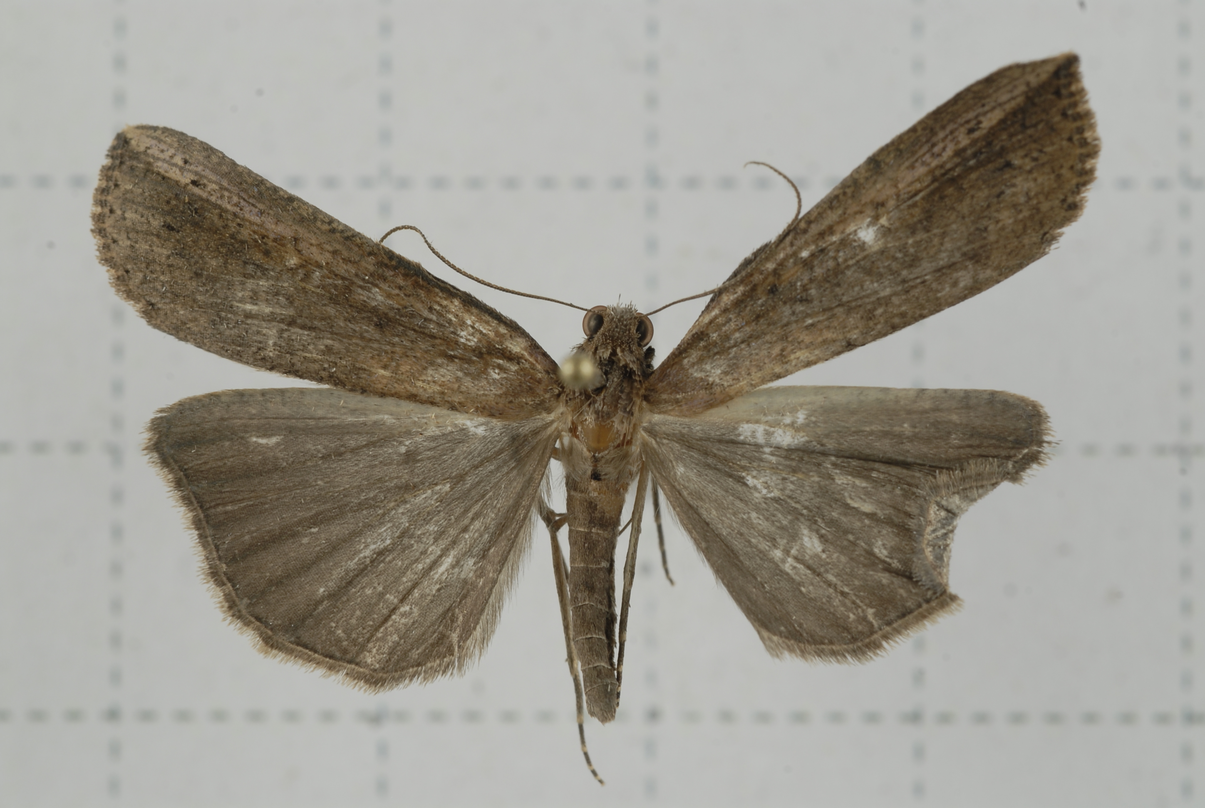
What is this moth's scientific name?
Hypena longipennis
